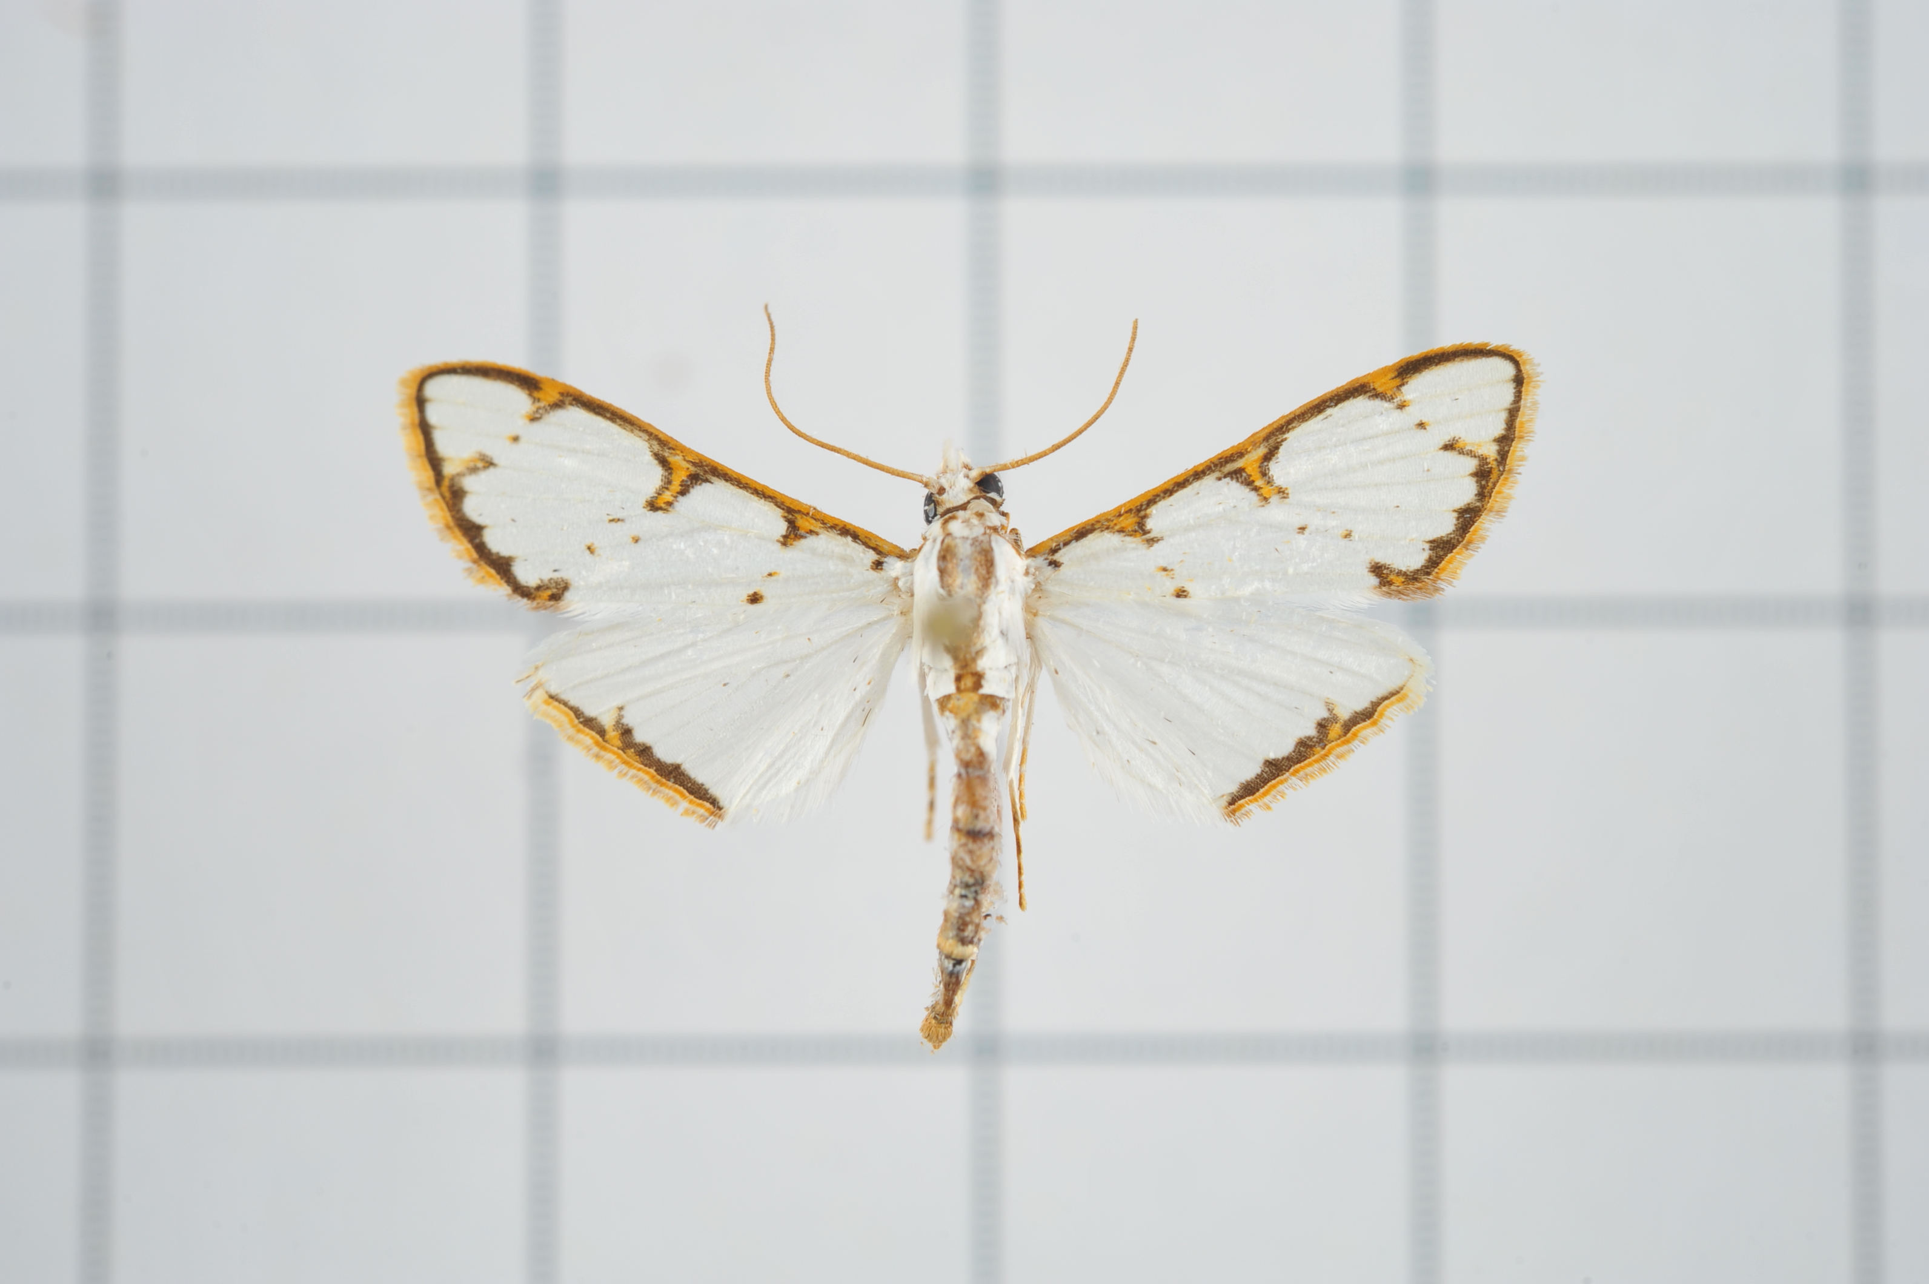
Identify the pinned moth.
Cirrhochrista spinuella
